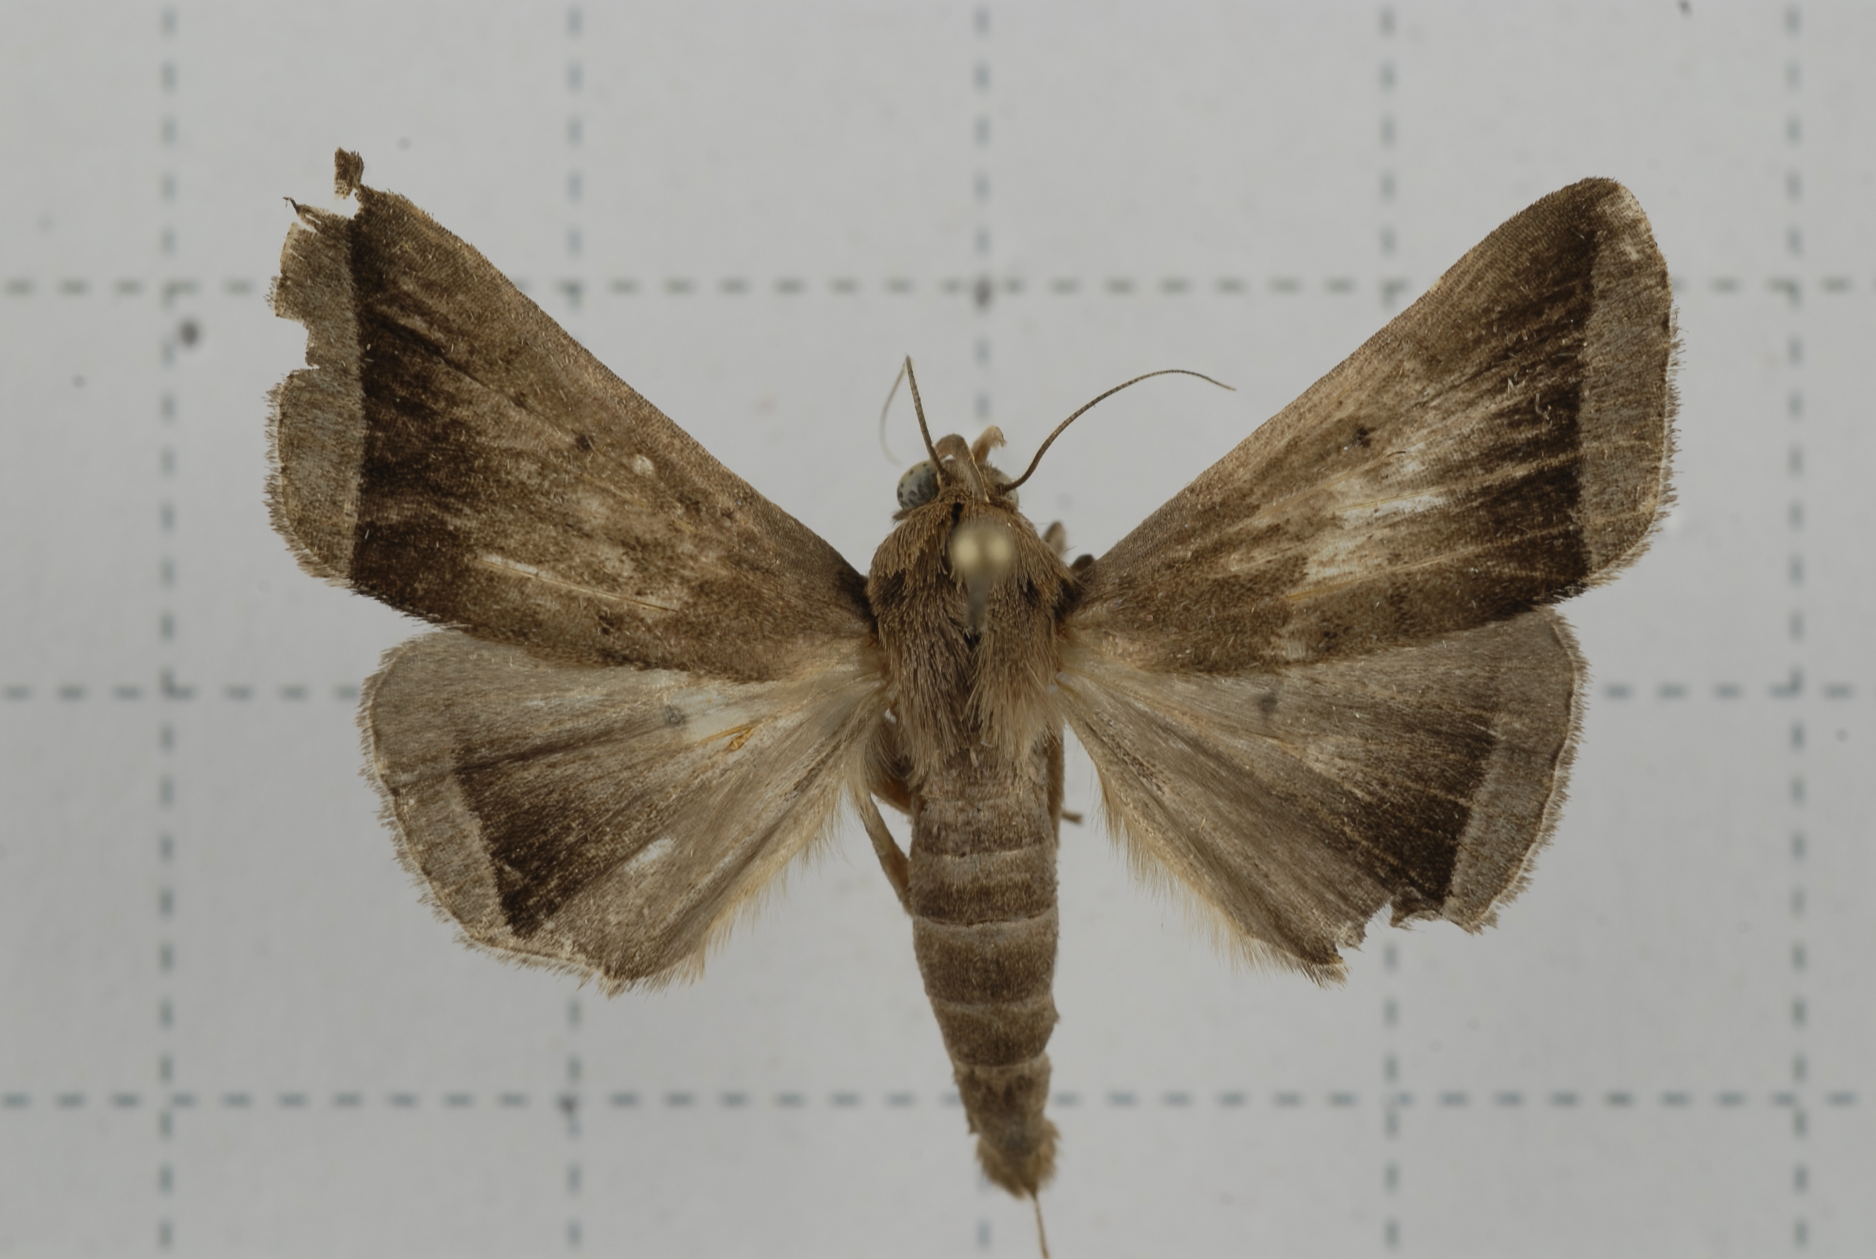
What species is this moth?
Simplicia bimarginata
